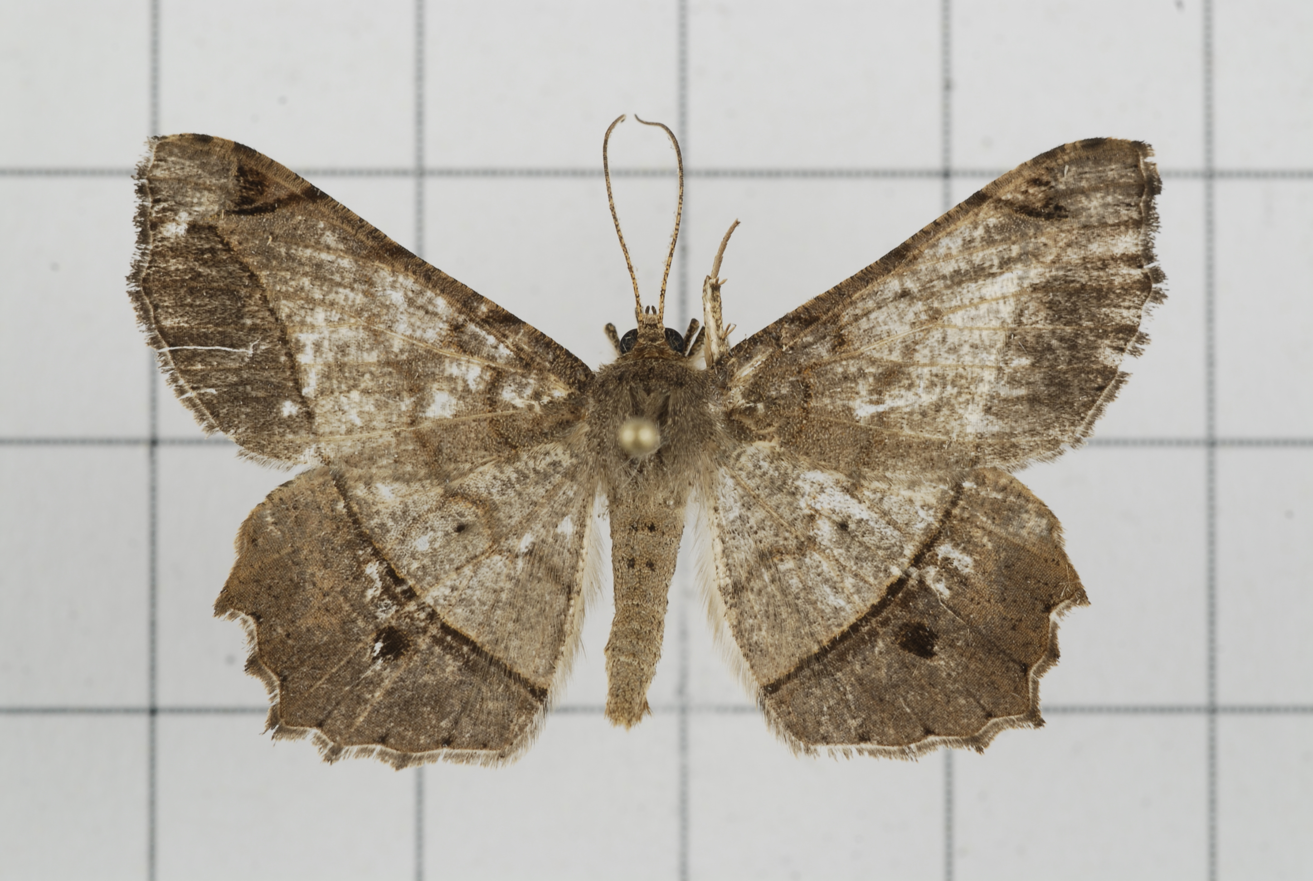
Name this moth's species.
Chiasmia monticolaria notia
